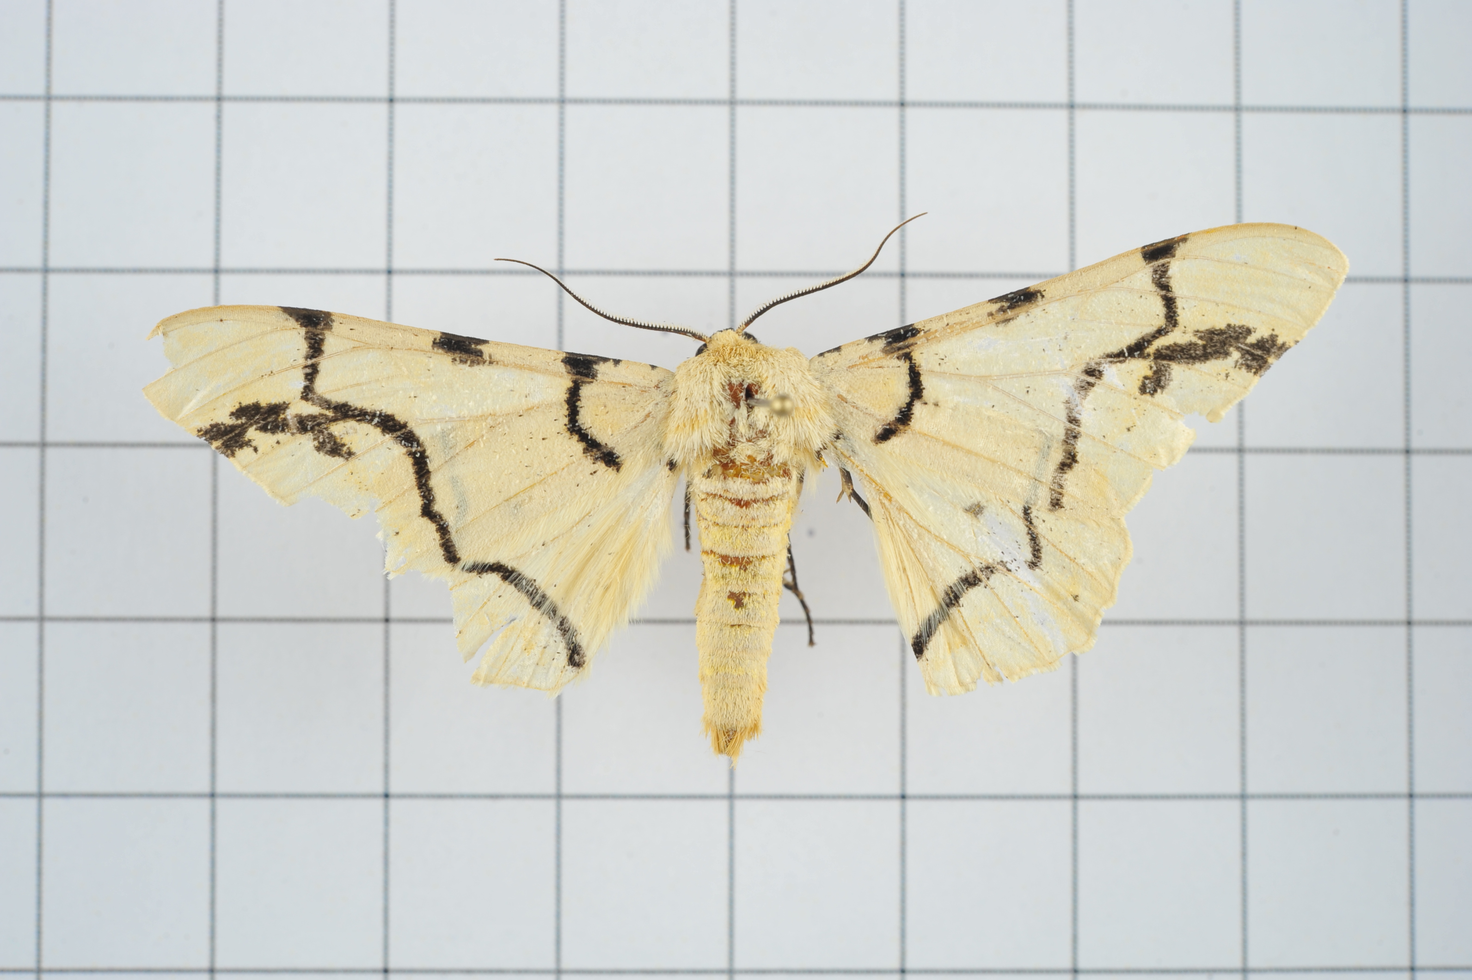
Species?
Biston perclara
